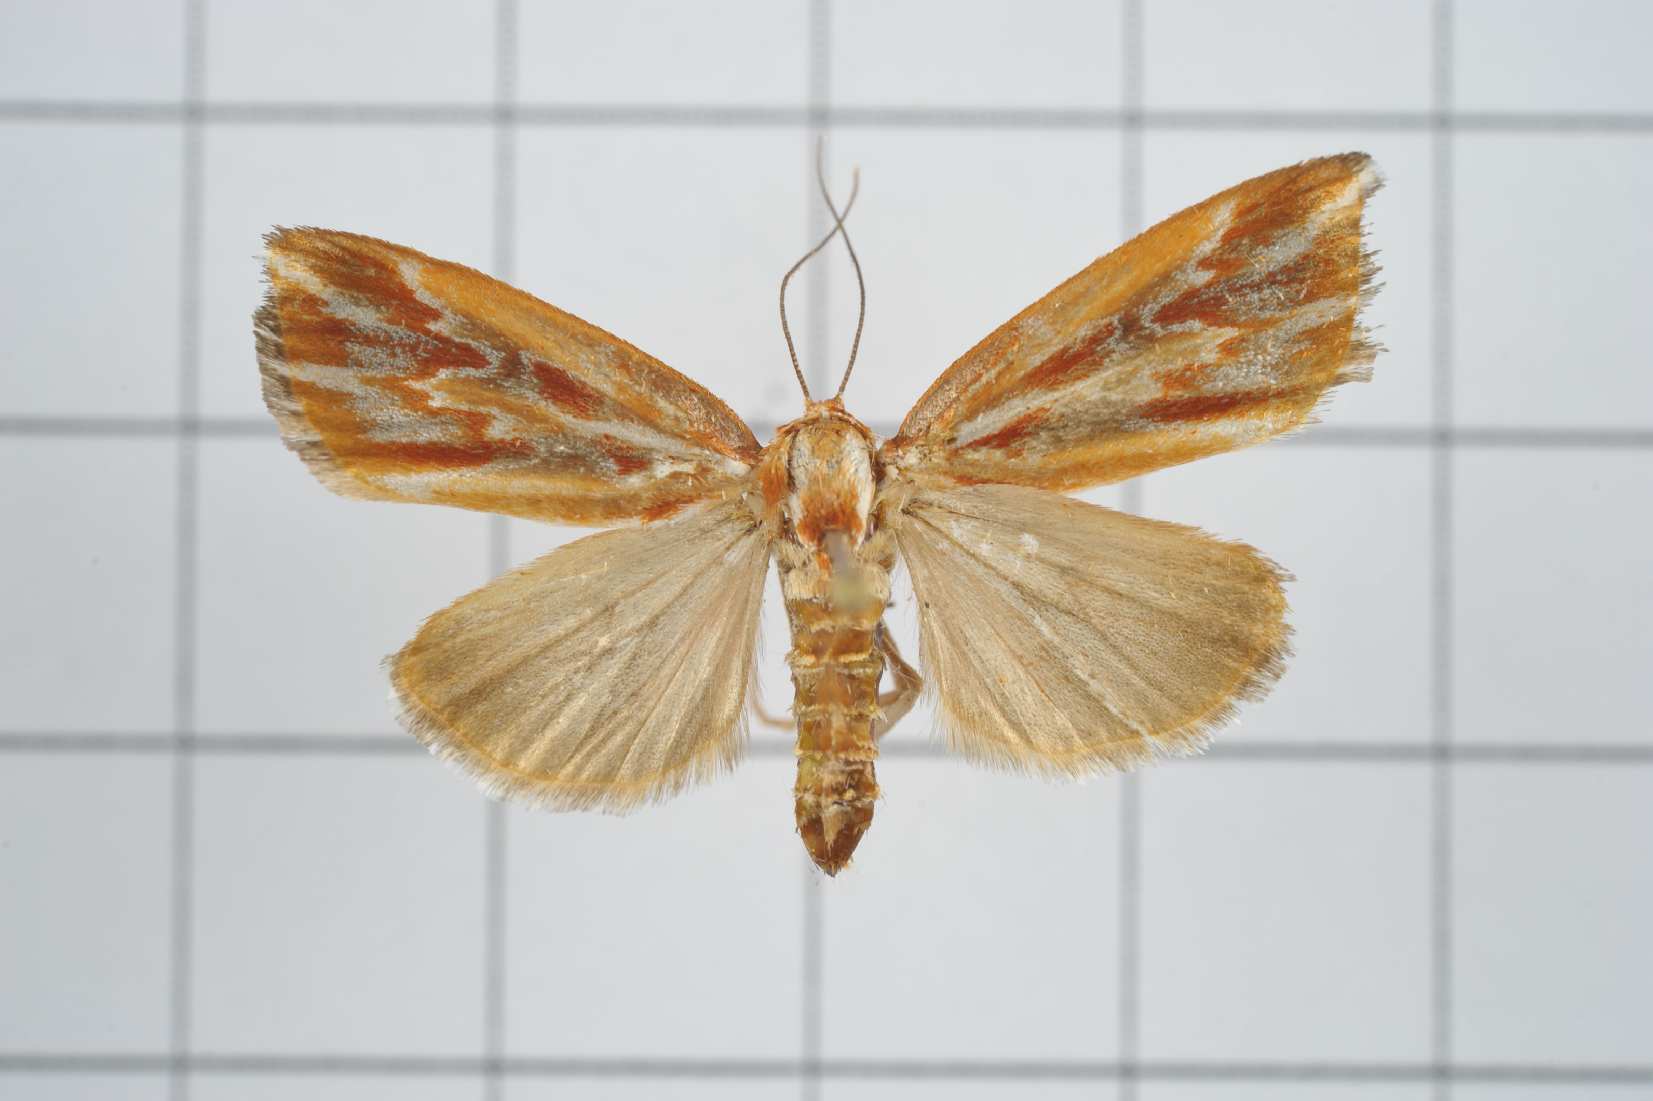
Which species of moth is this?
Narangodes confluens
